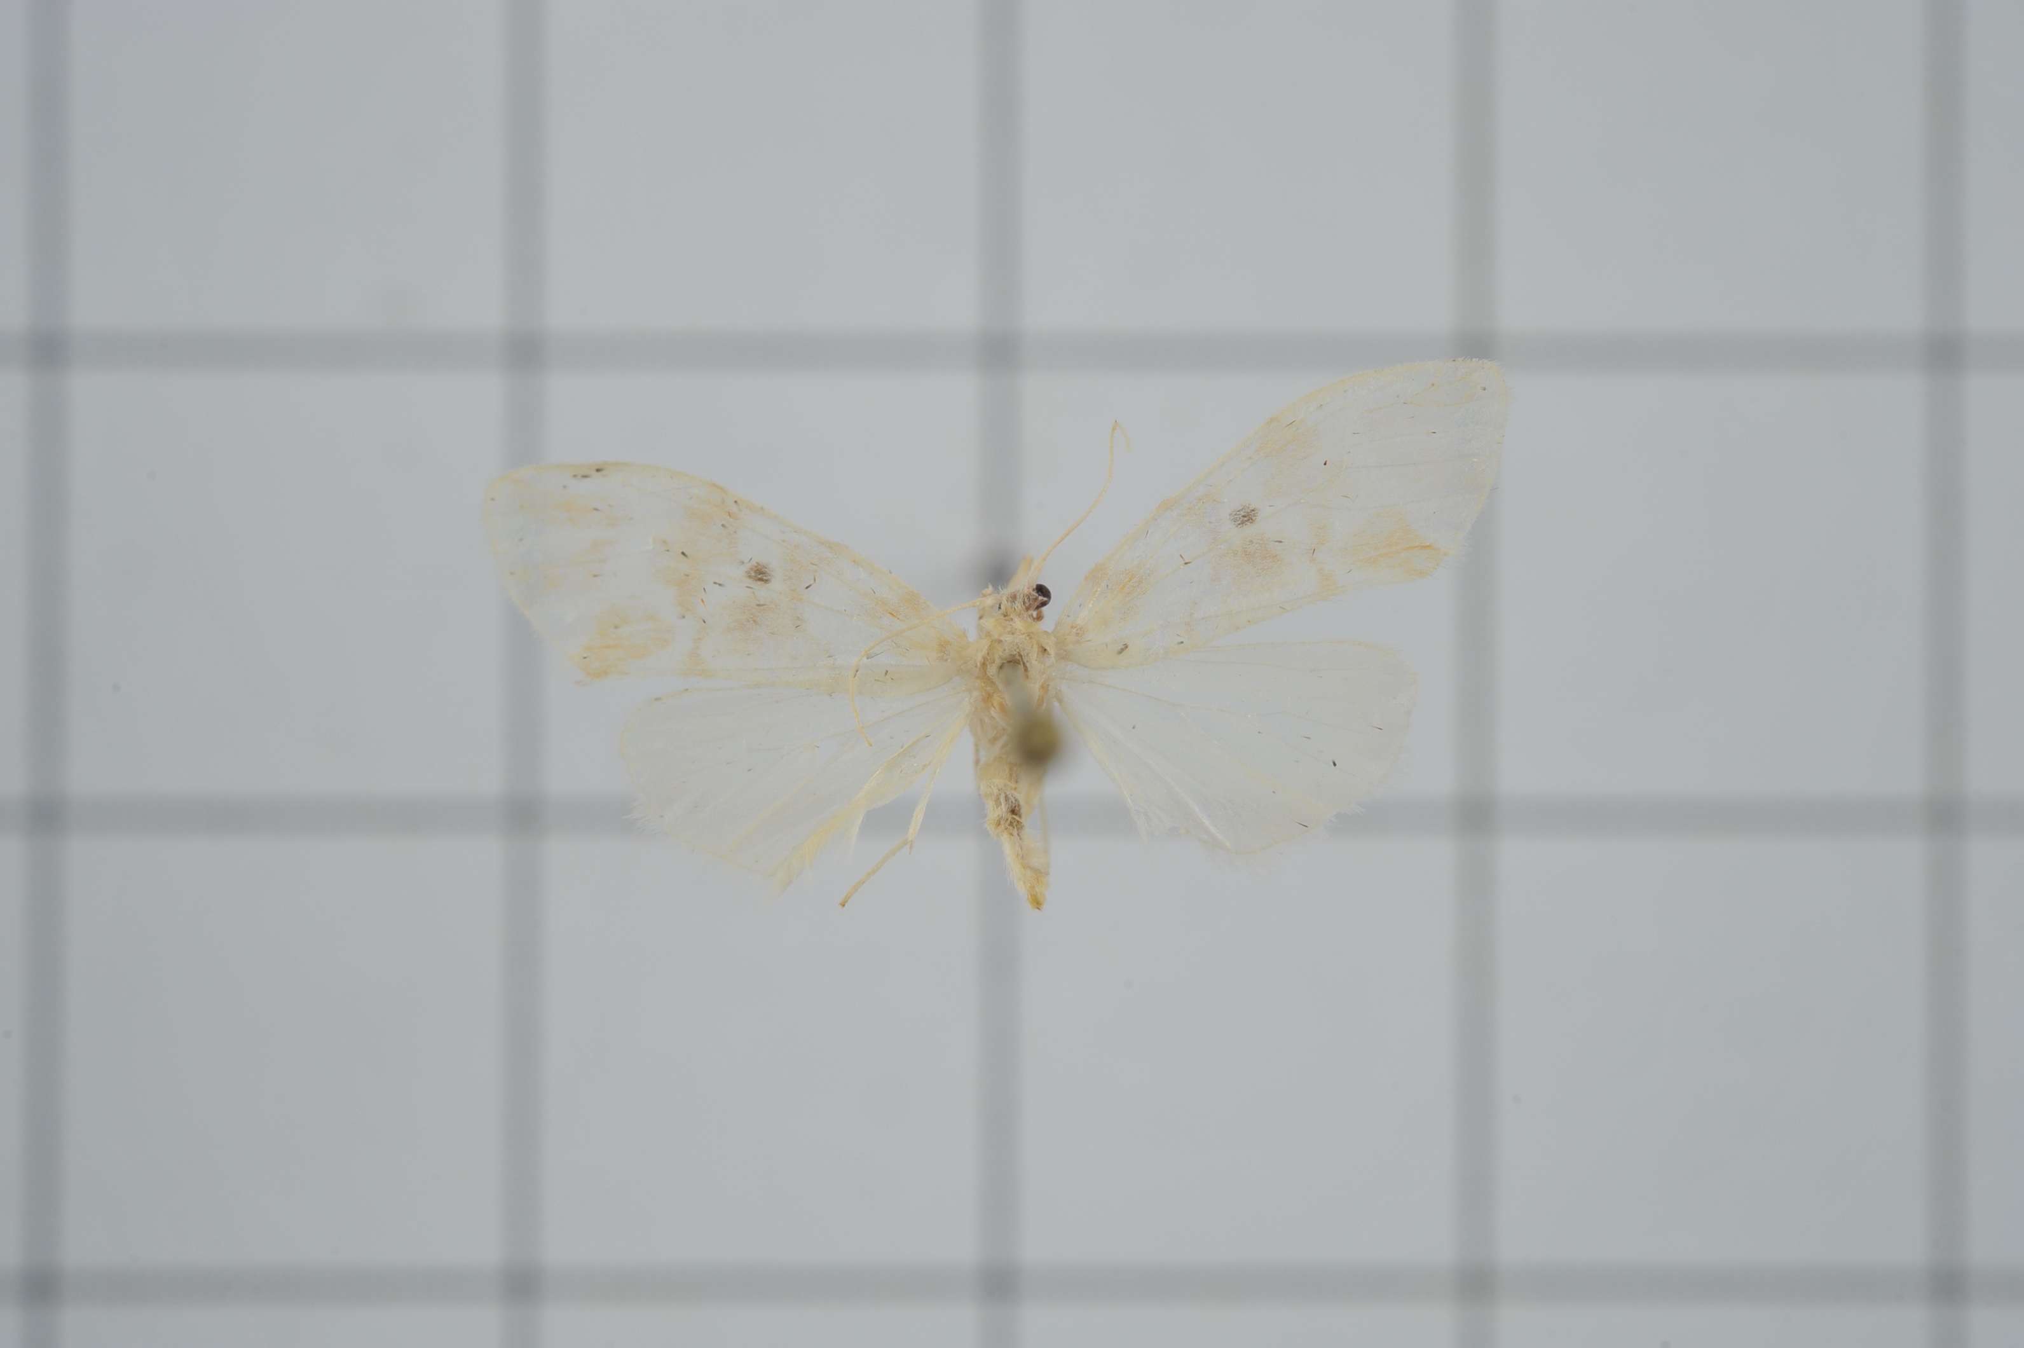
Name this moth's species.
Nudaria ranruna
